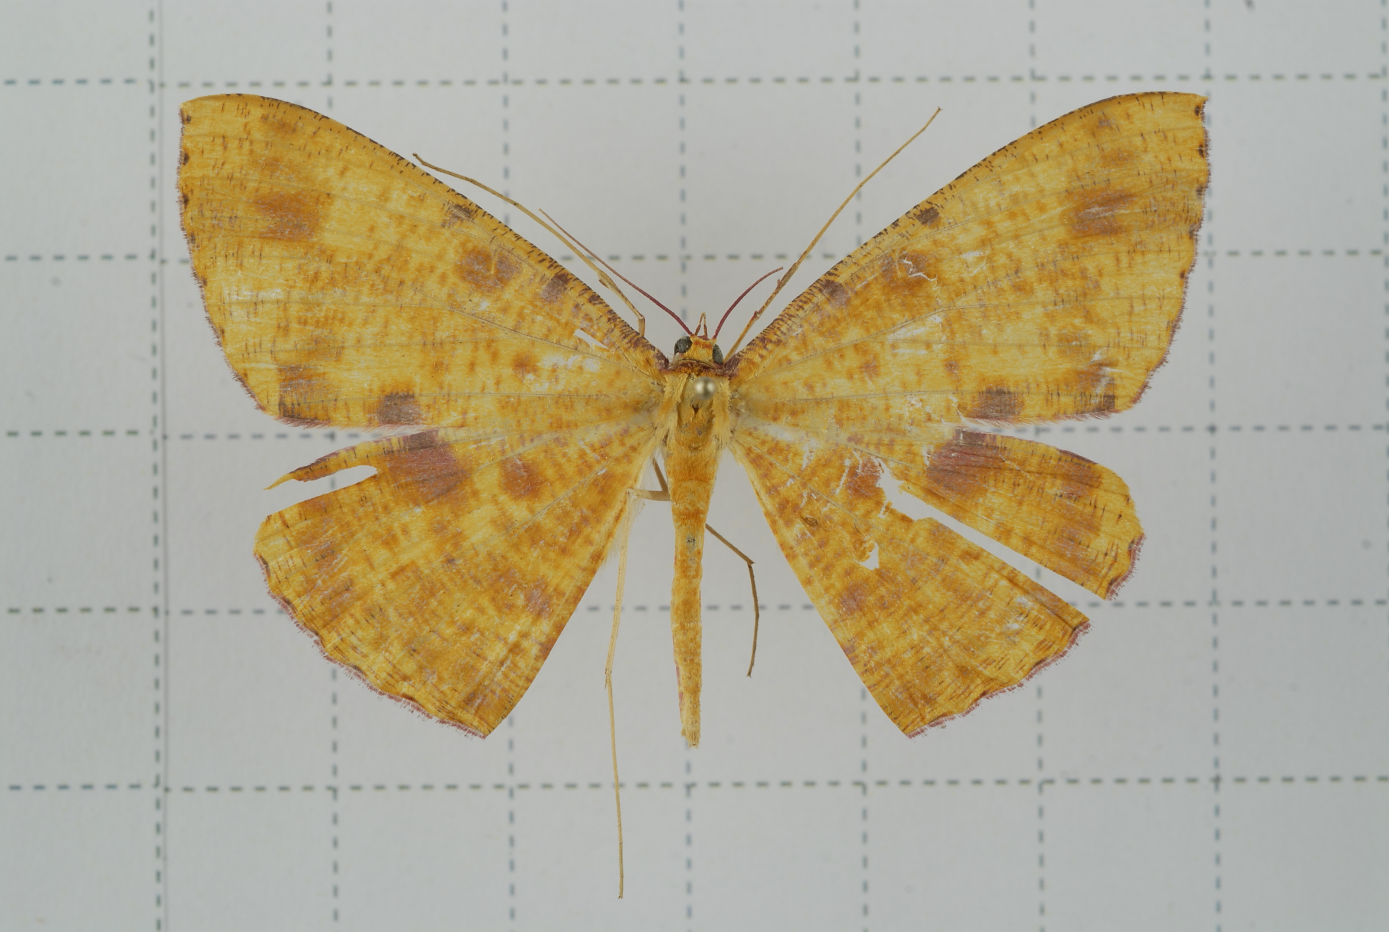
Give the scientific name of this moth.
Eumelea ludovicata ludovicata
